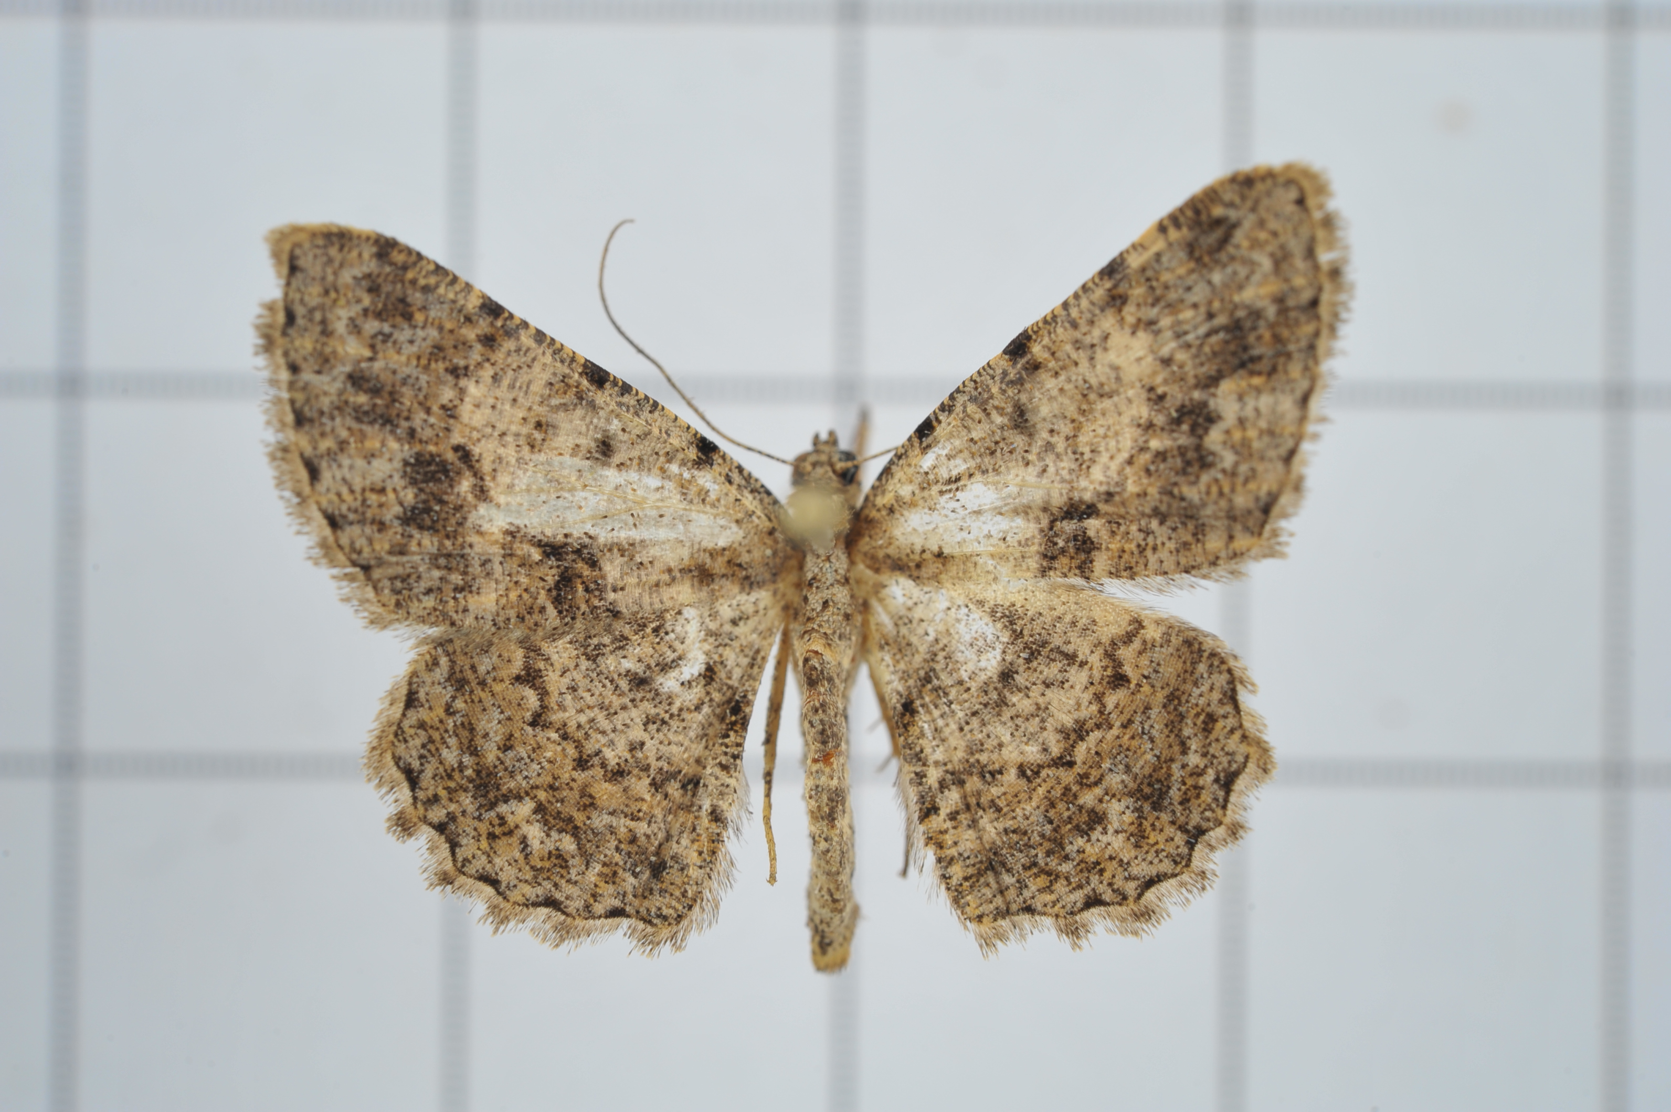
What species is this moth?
Psilalcis breta breta
